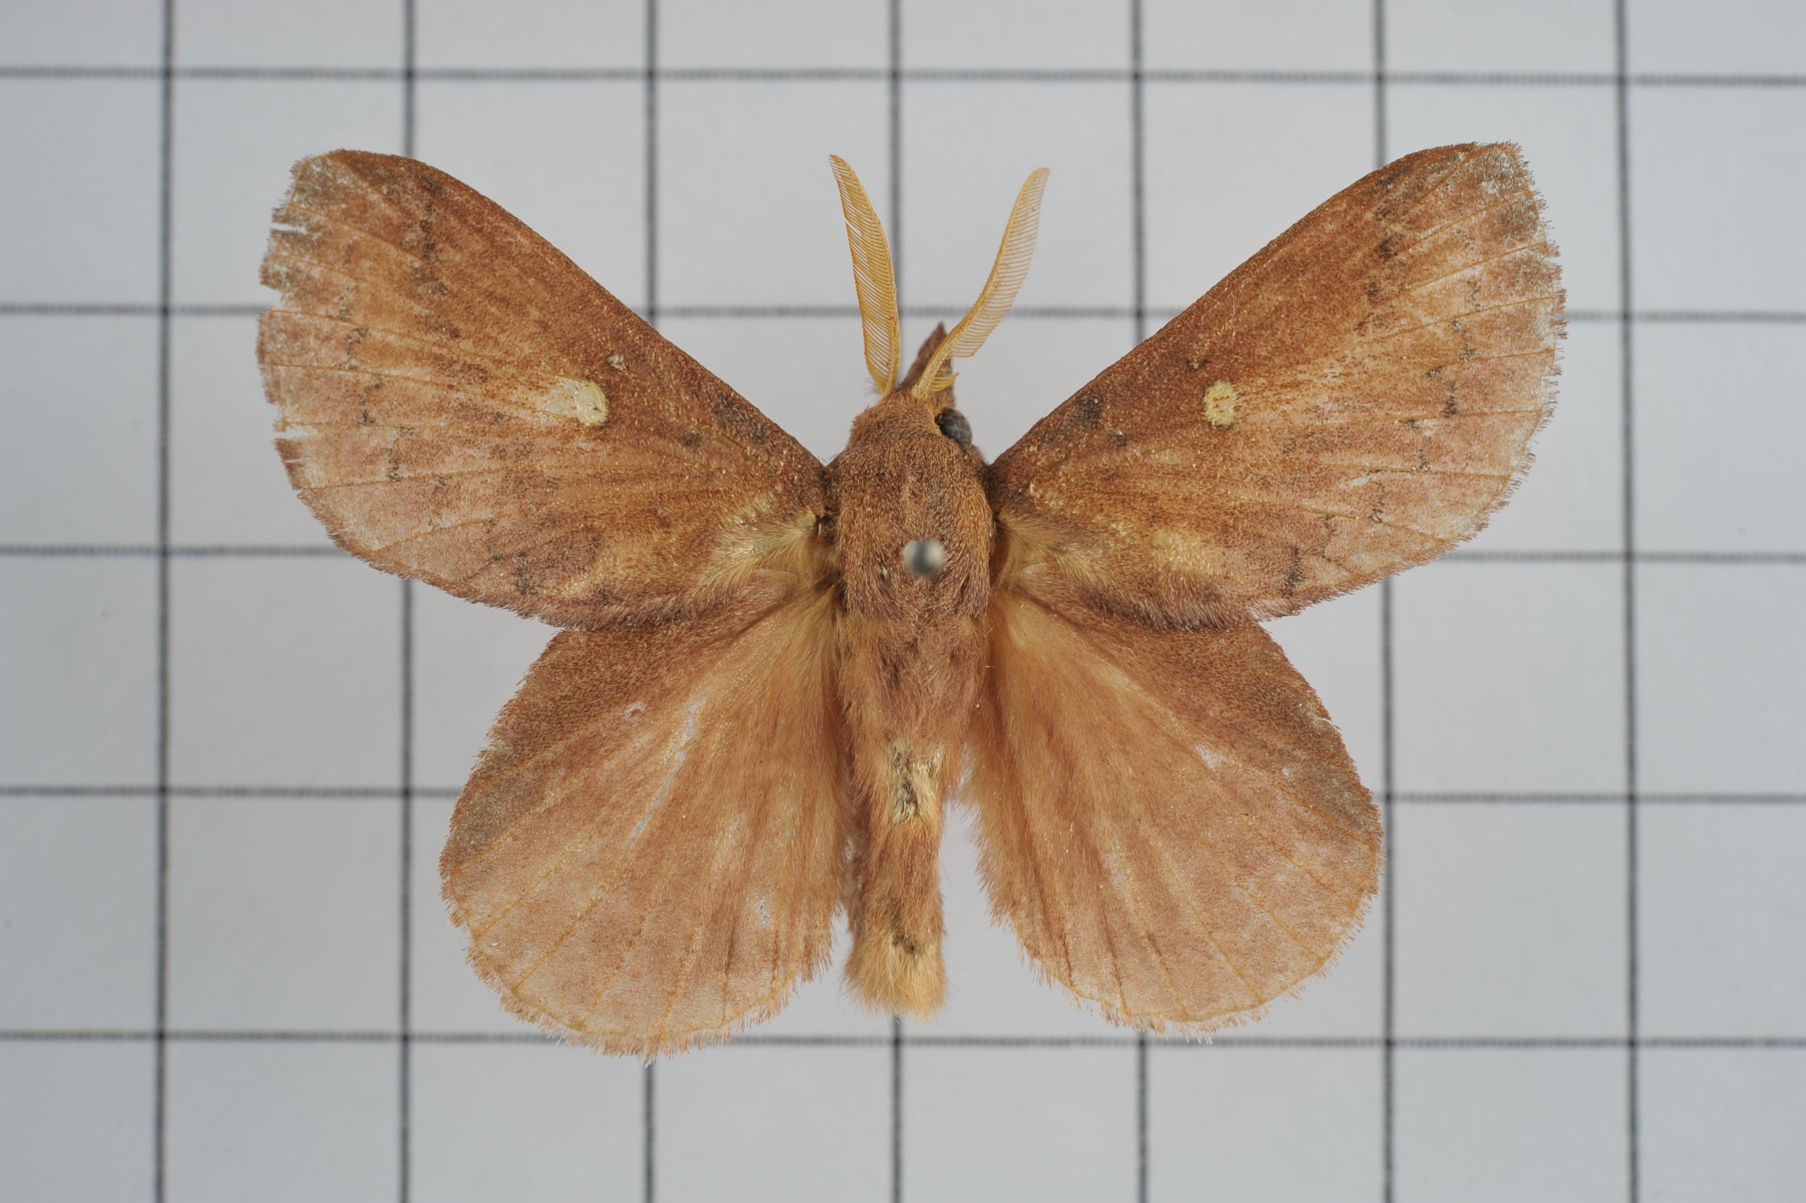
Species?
Euthrix laeta arina
